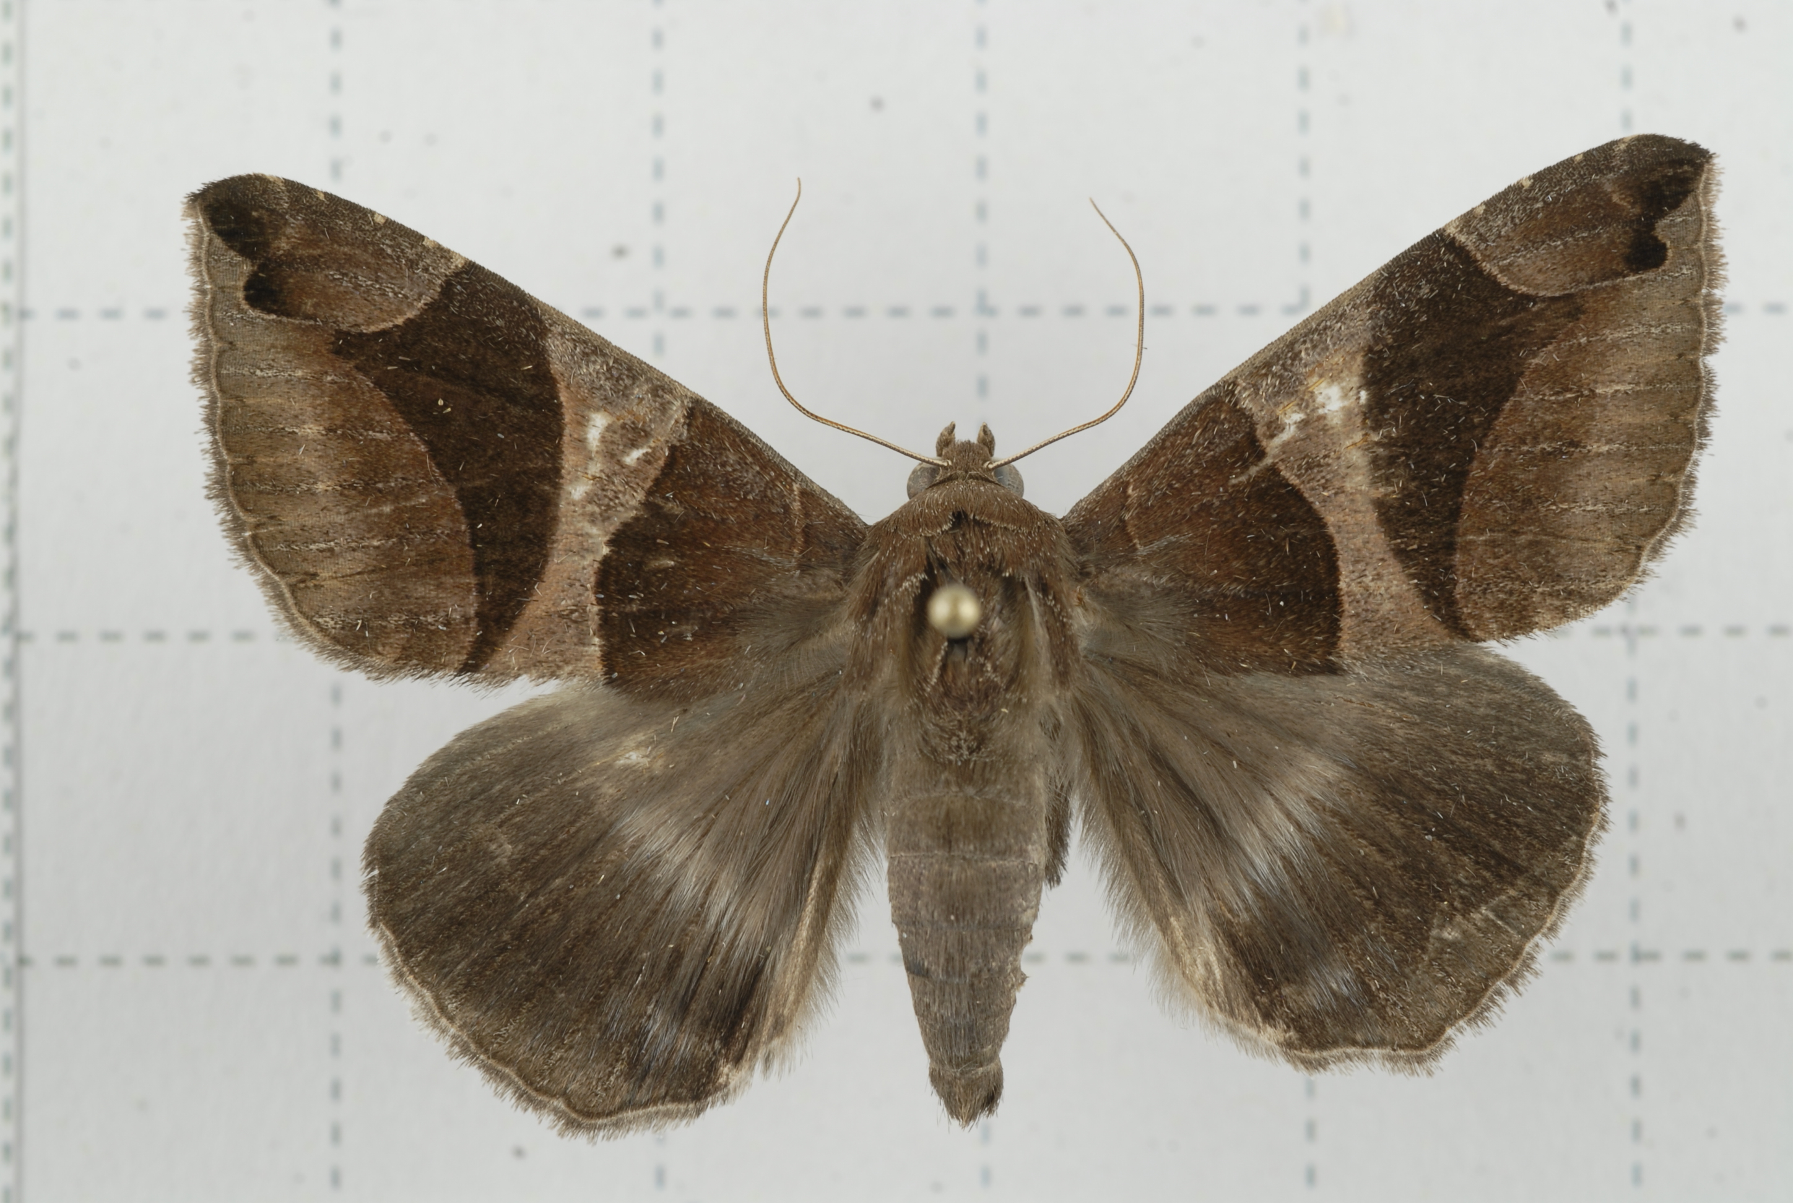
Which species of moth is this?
Bastilla arcuata
